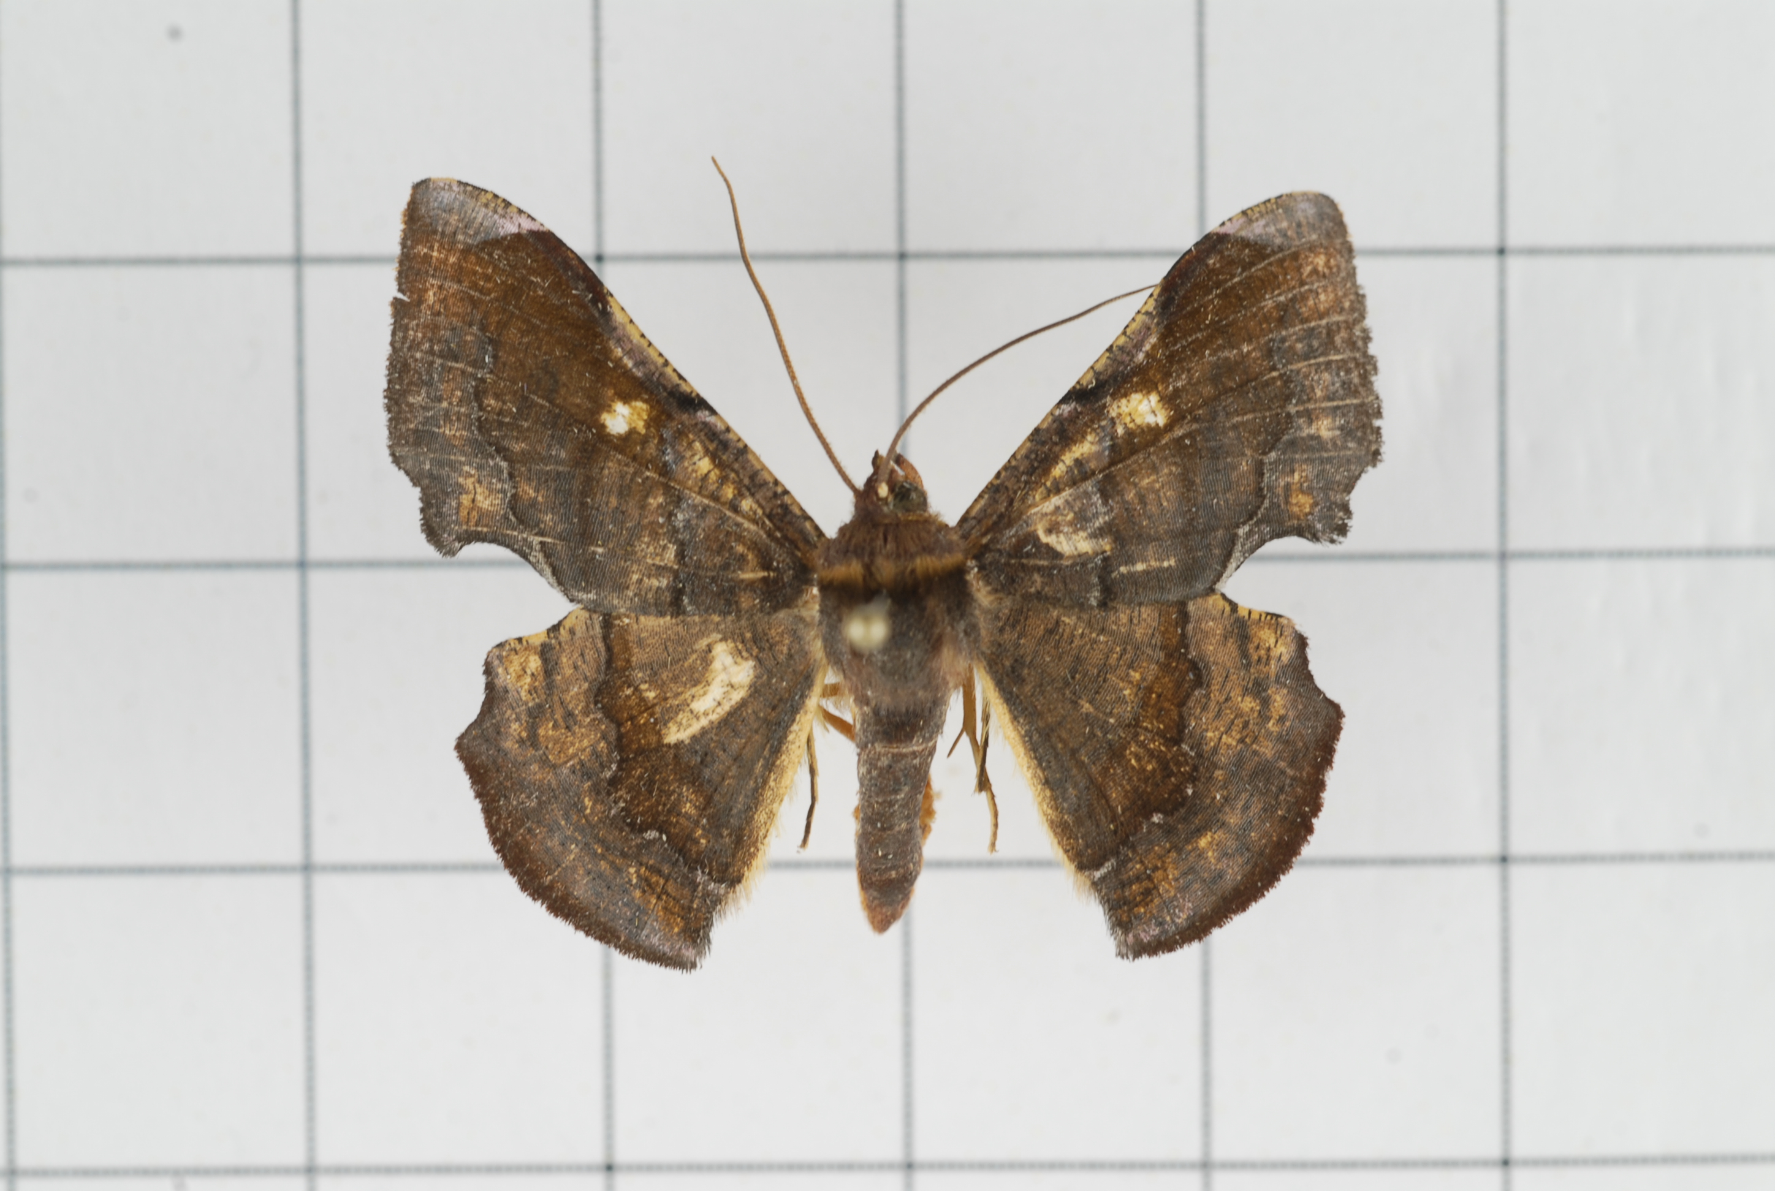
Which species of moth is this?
Fascellina chromataria
